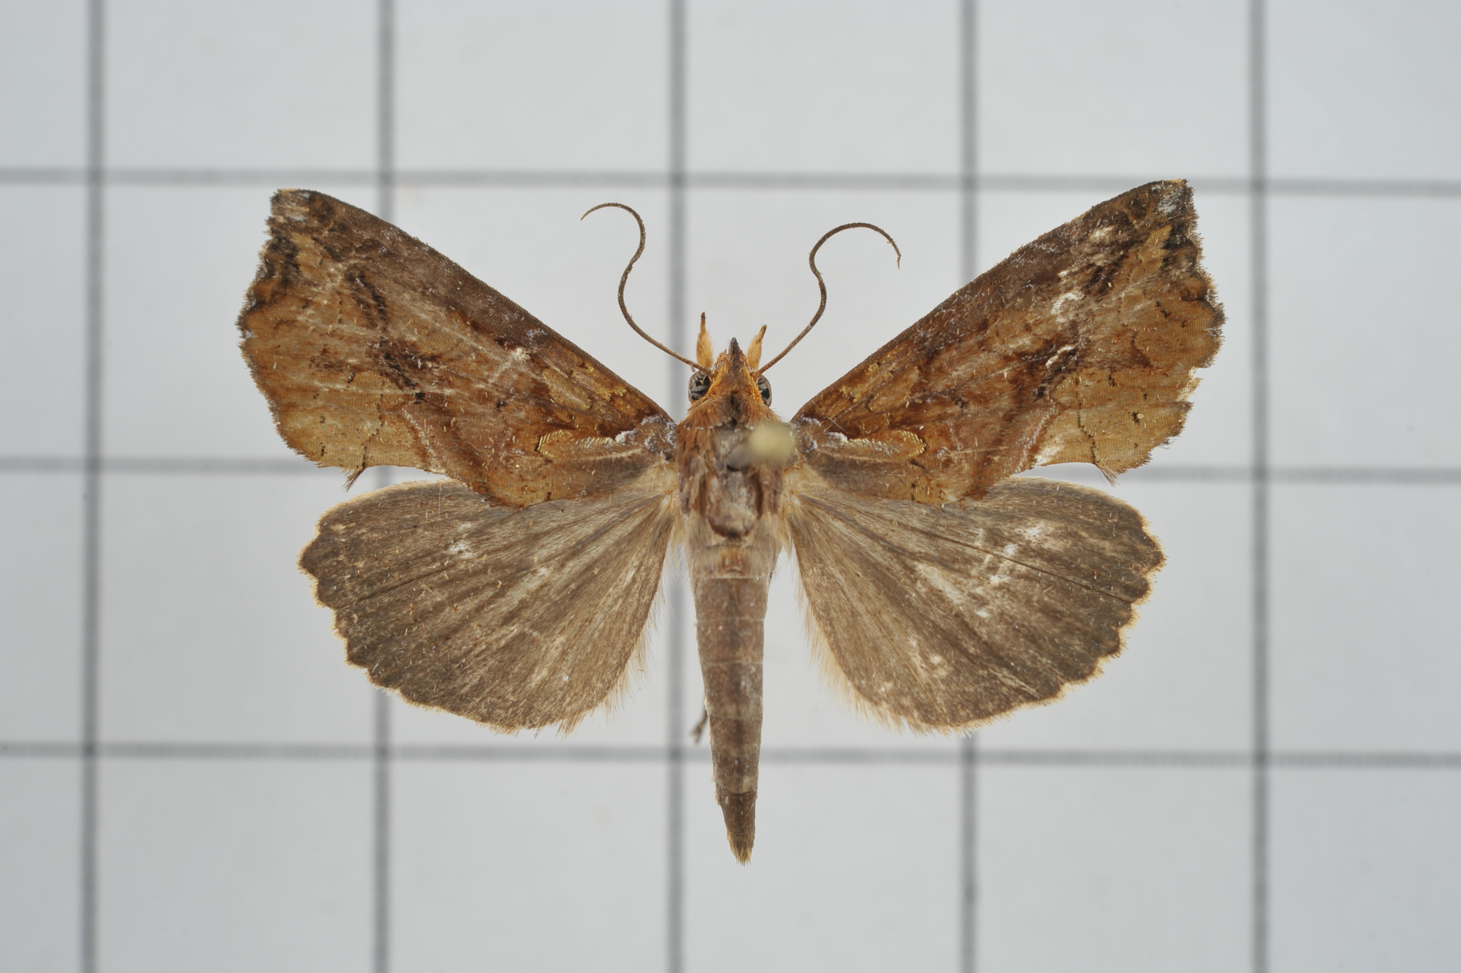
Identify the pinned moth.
Plusiodonta coelonota
